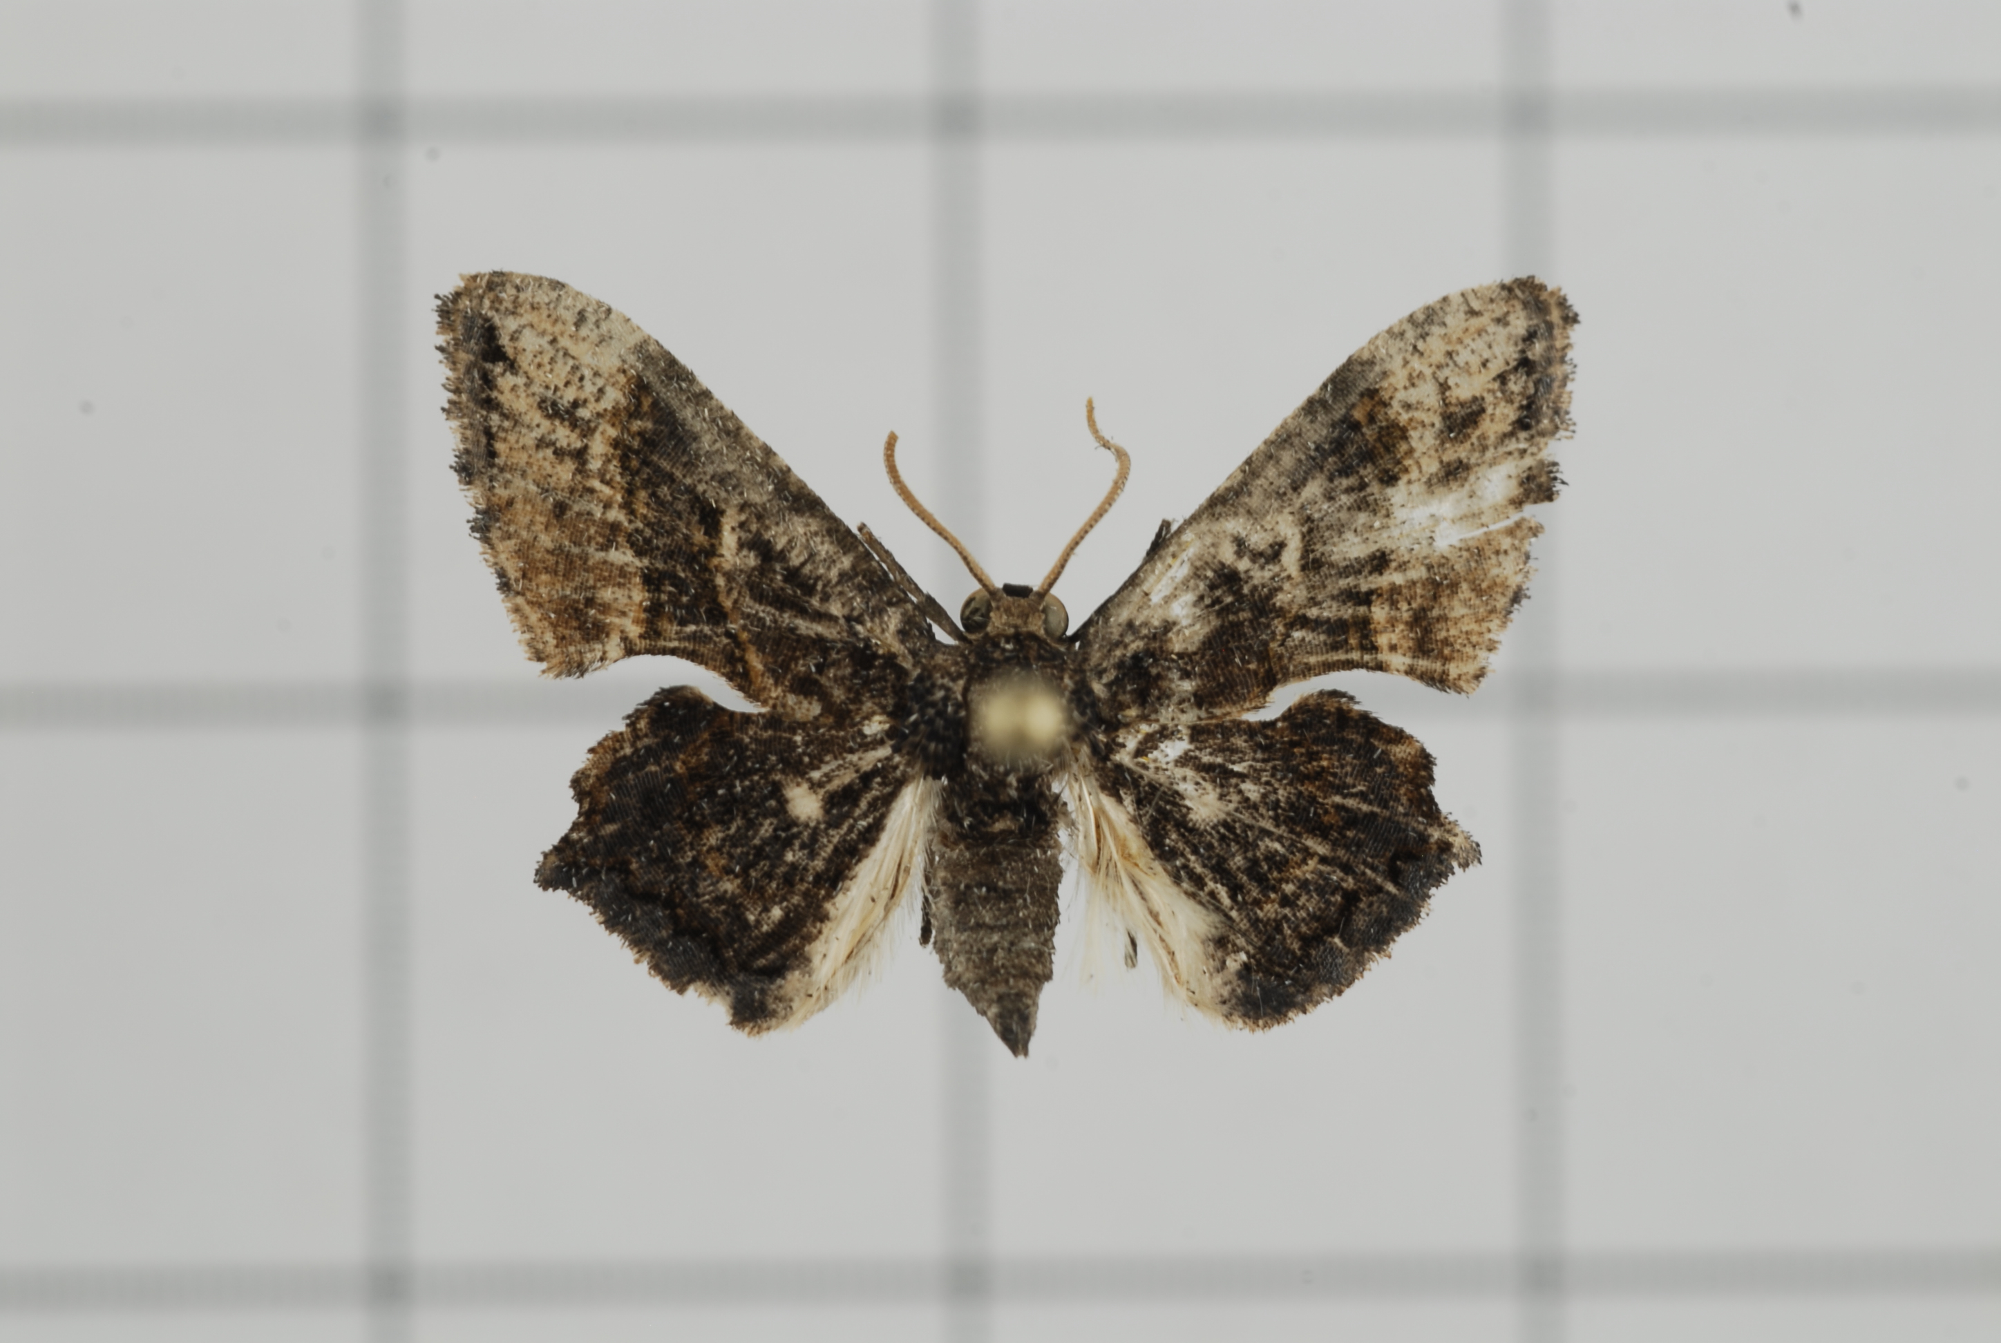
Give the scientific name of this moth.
Monobolodes pernigrata
